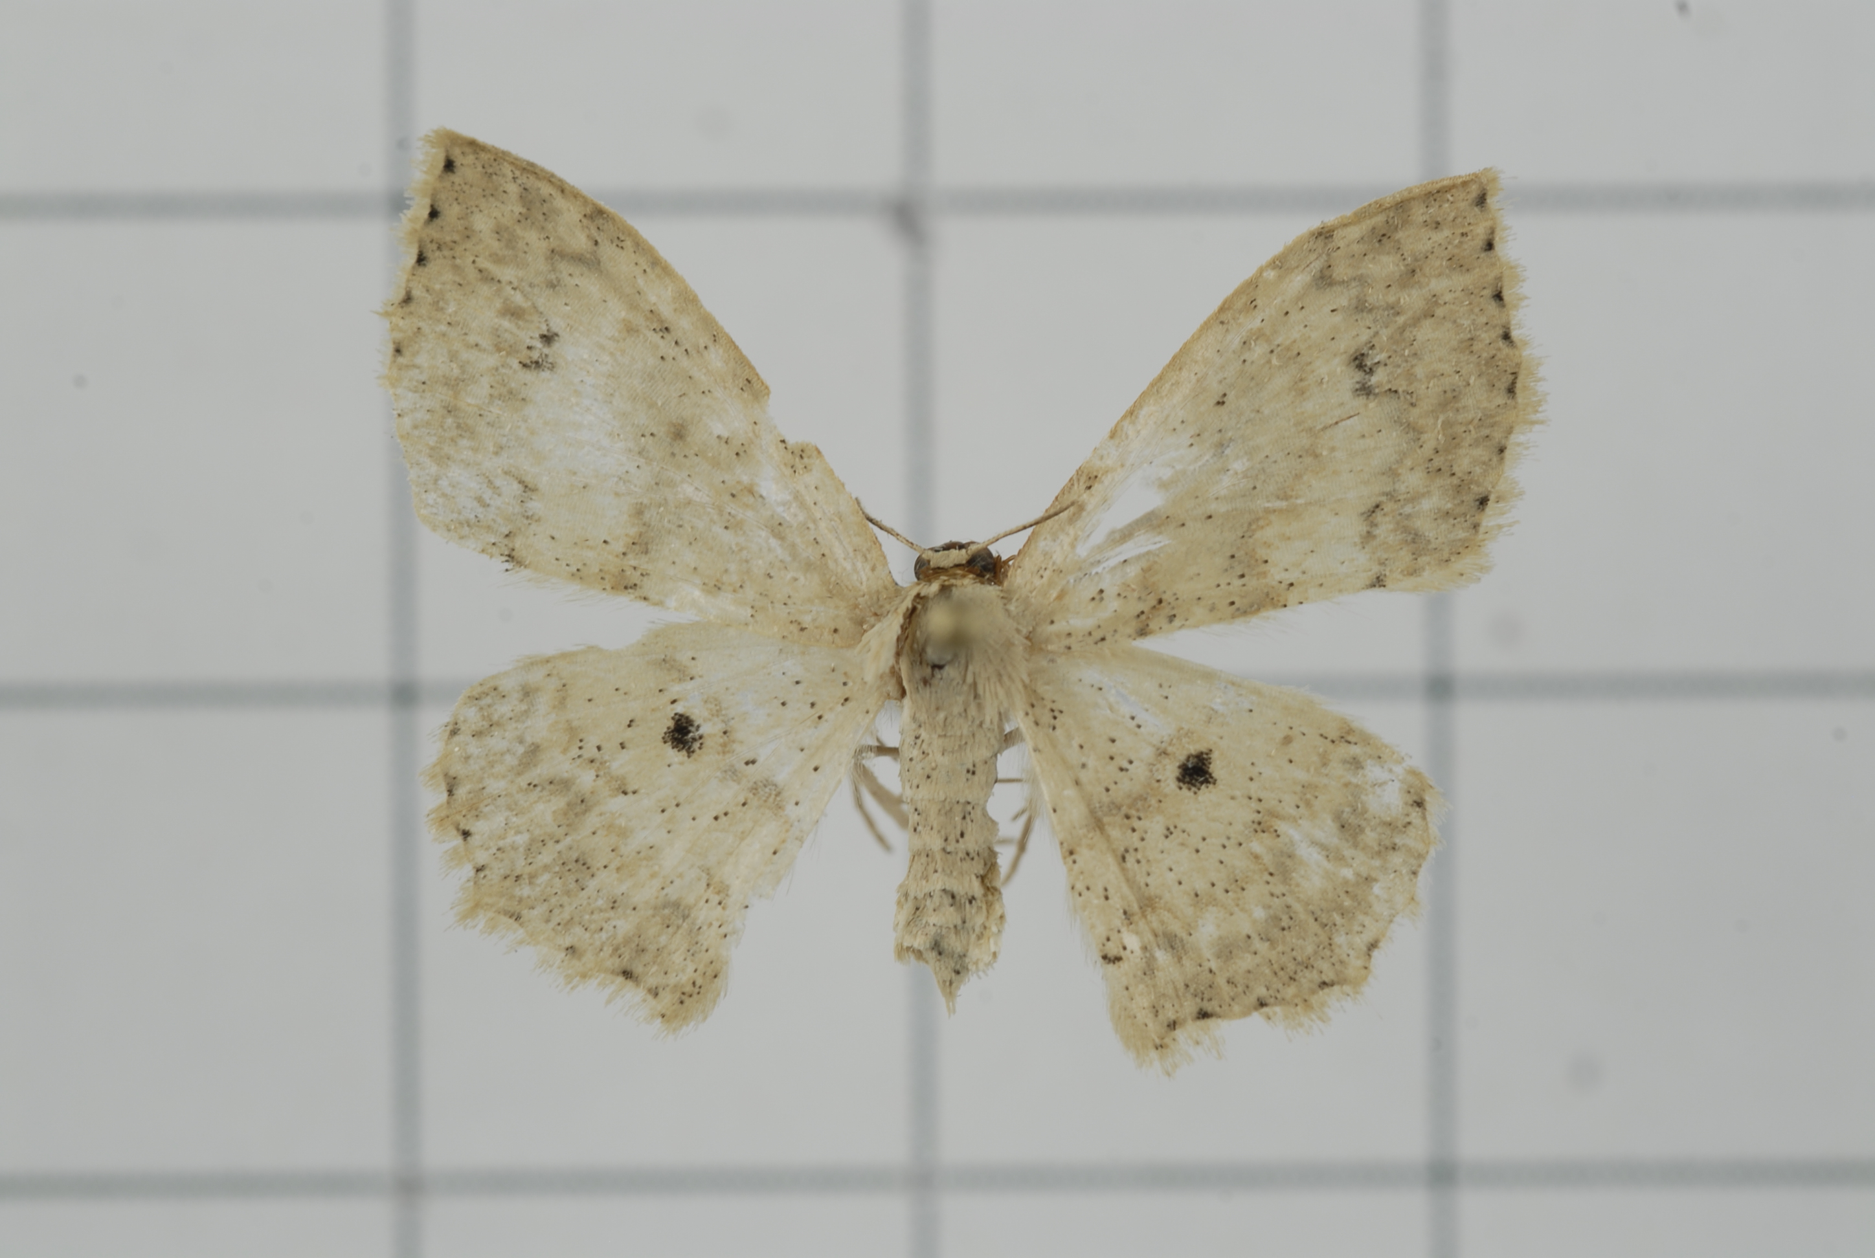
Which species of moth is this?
Scopula punctatissima
